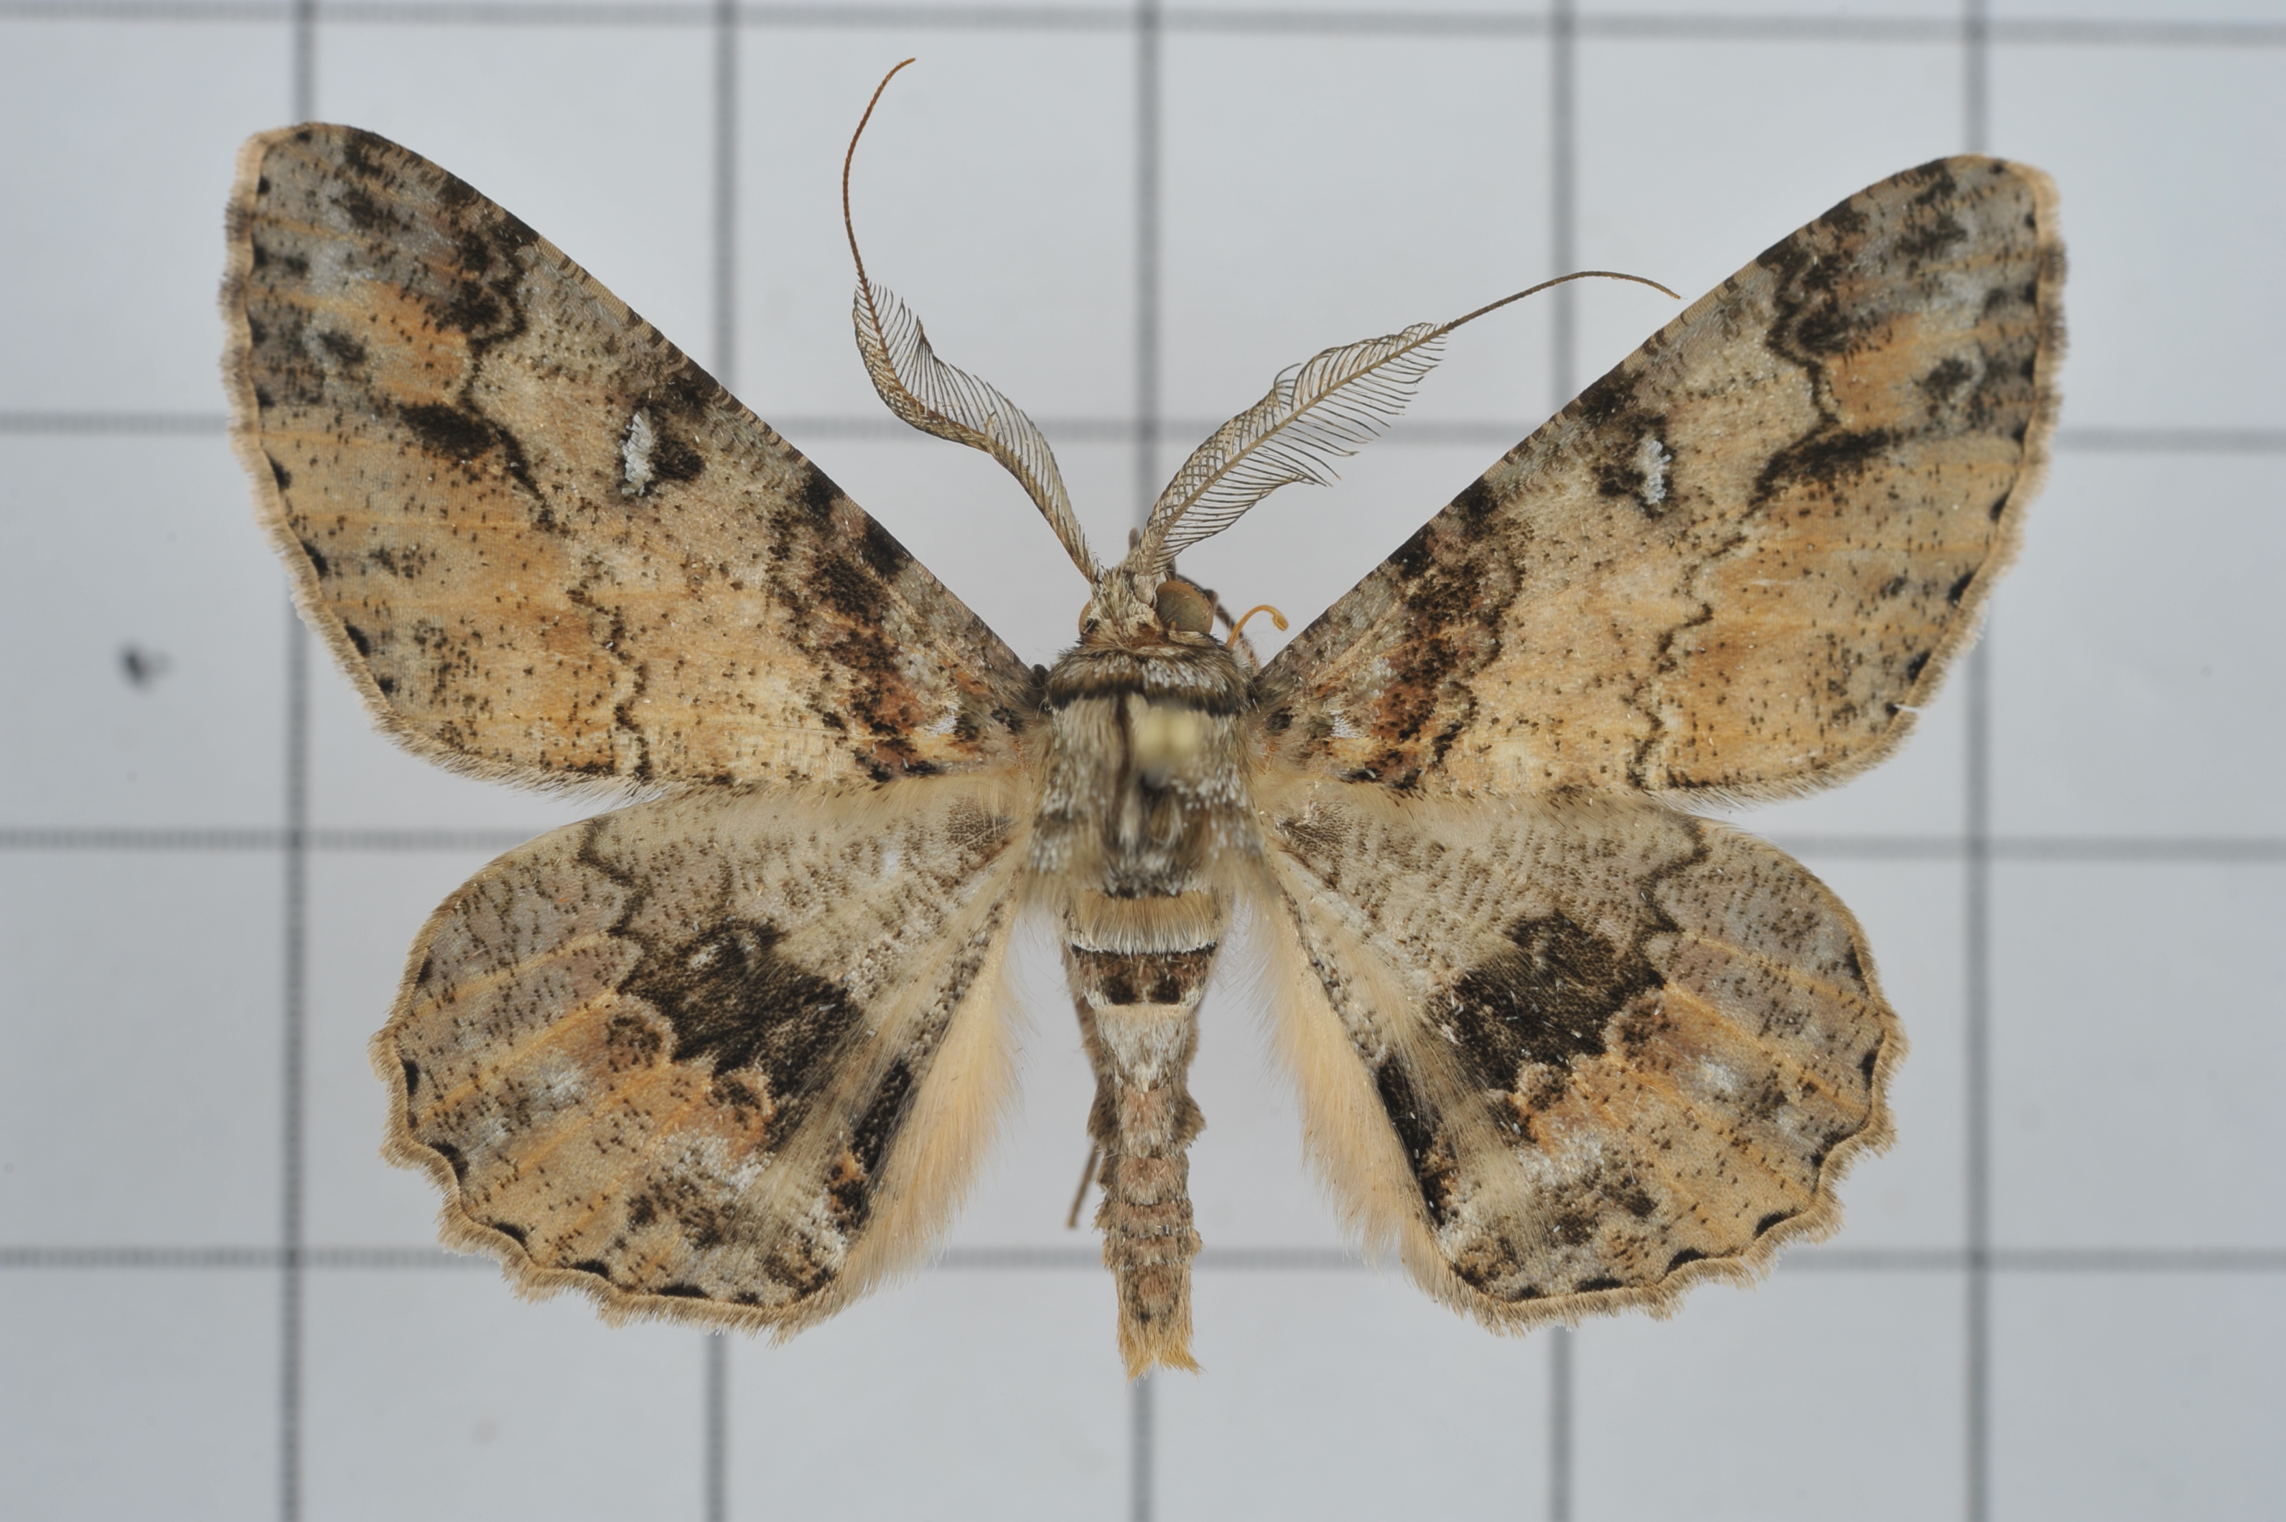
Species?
Cleora fraterna
